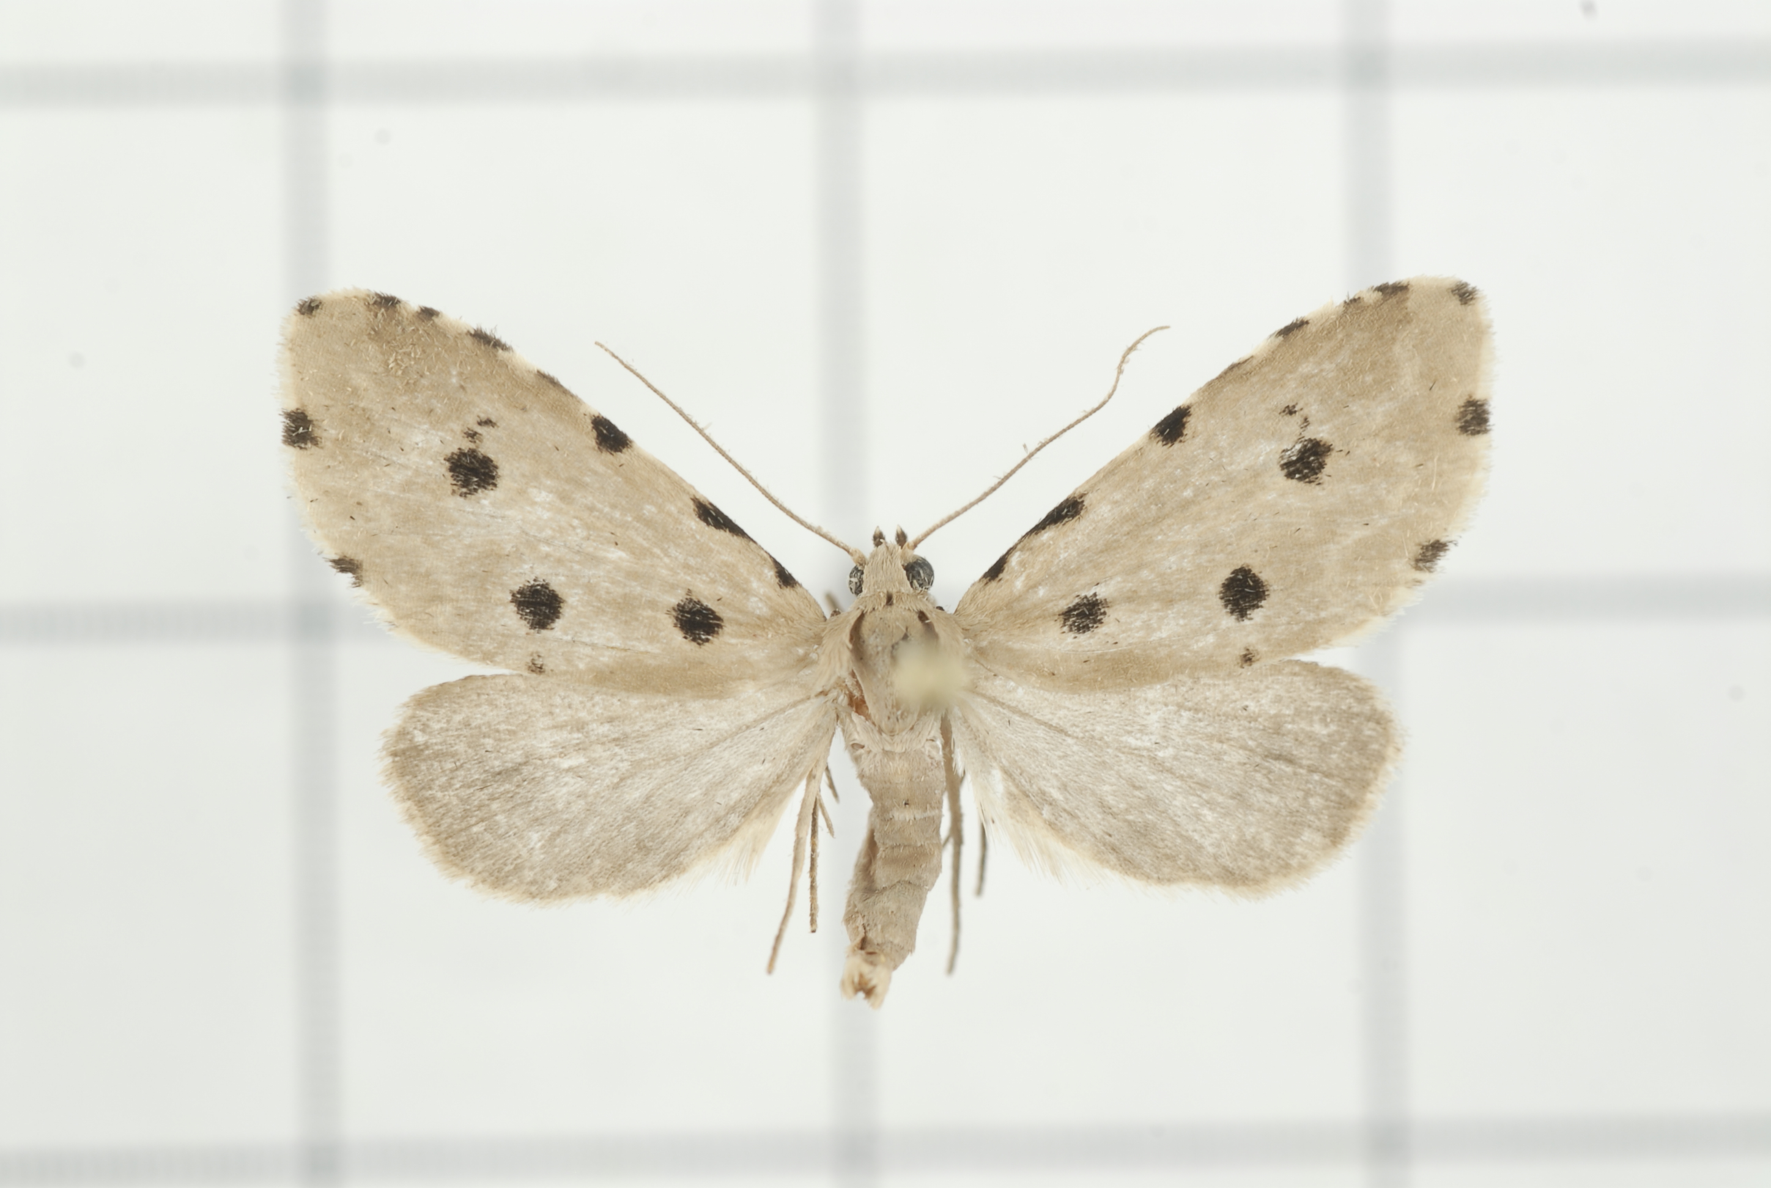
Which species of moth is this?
Metaemene atrigutta
